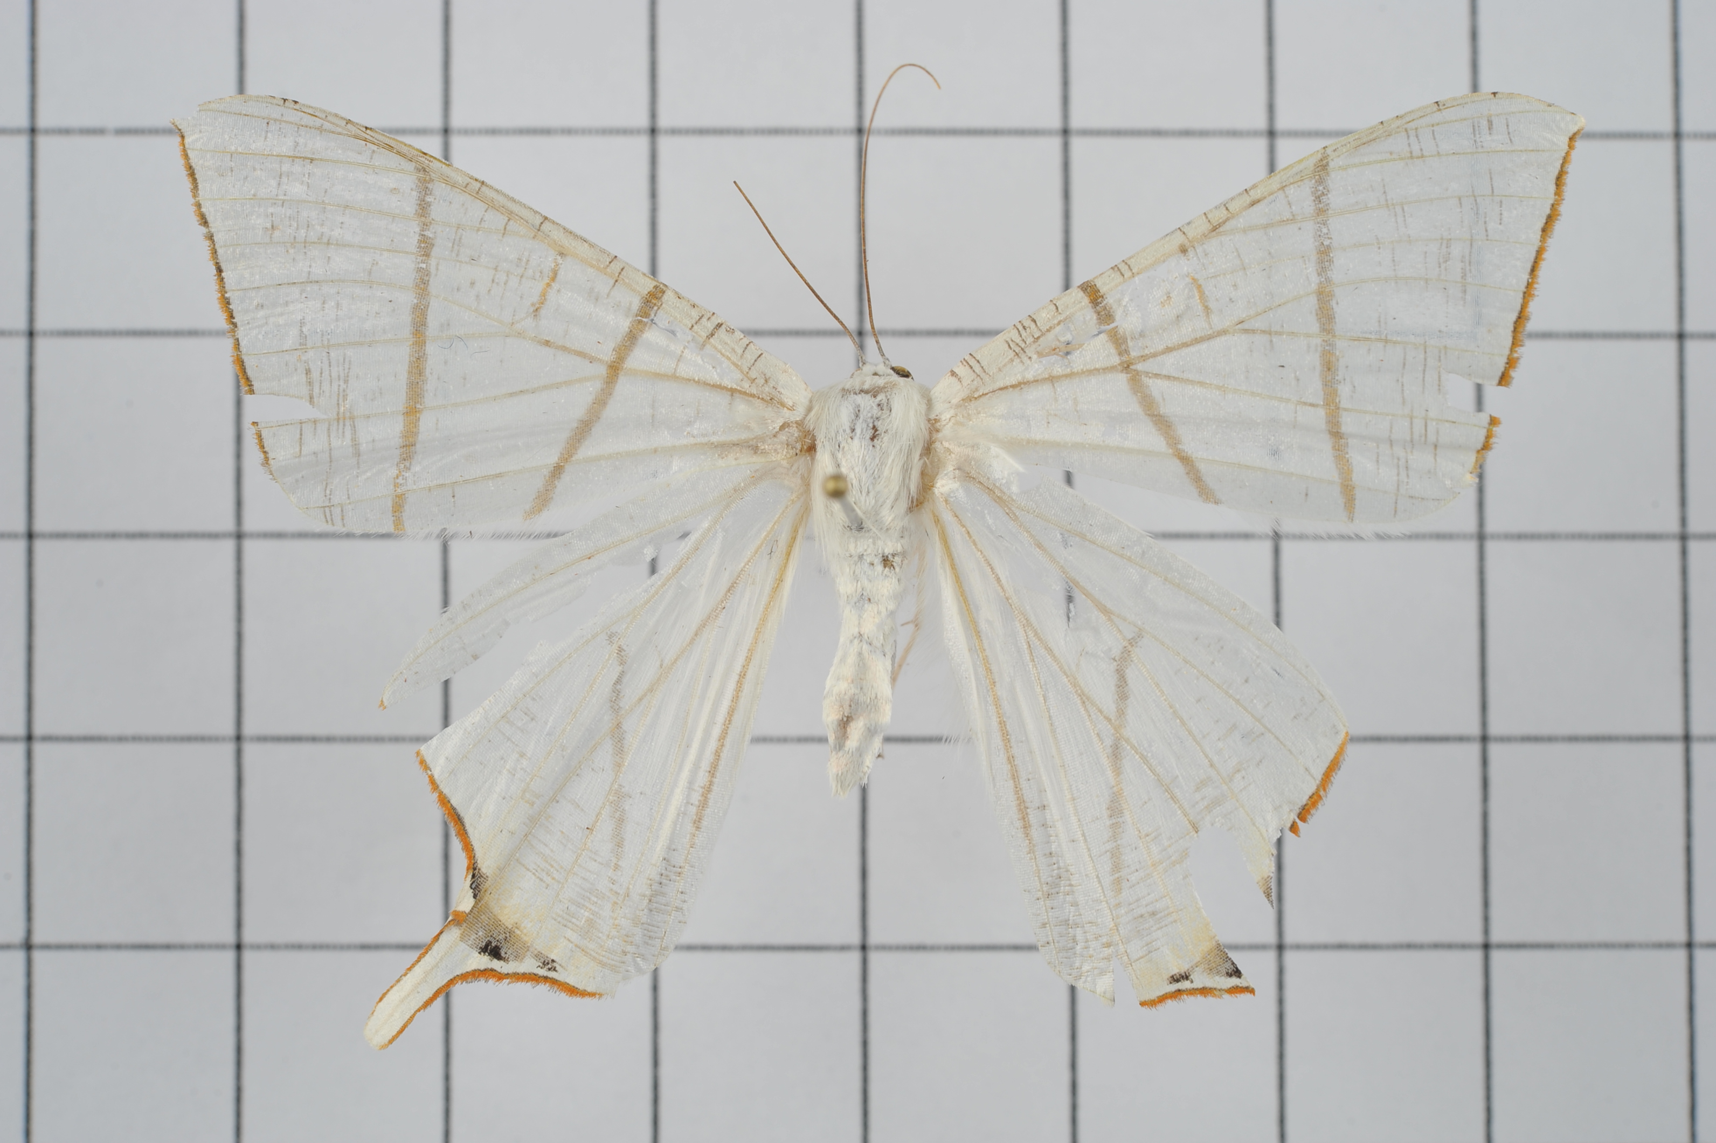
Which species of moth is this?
Ourapteryx clara formosana
